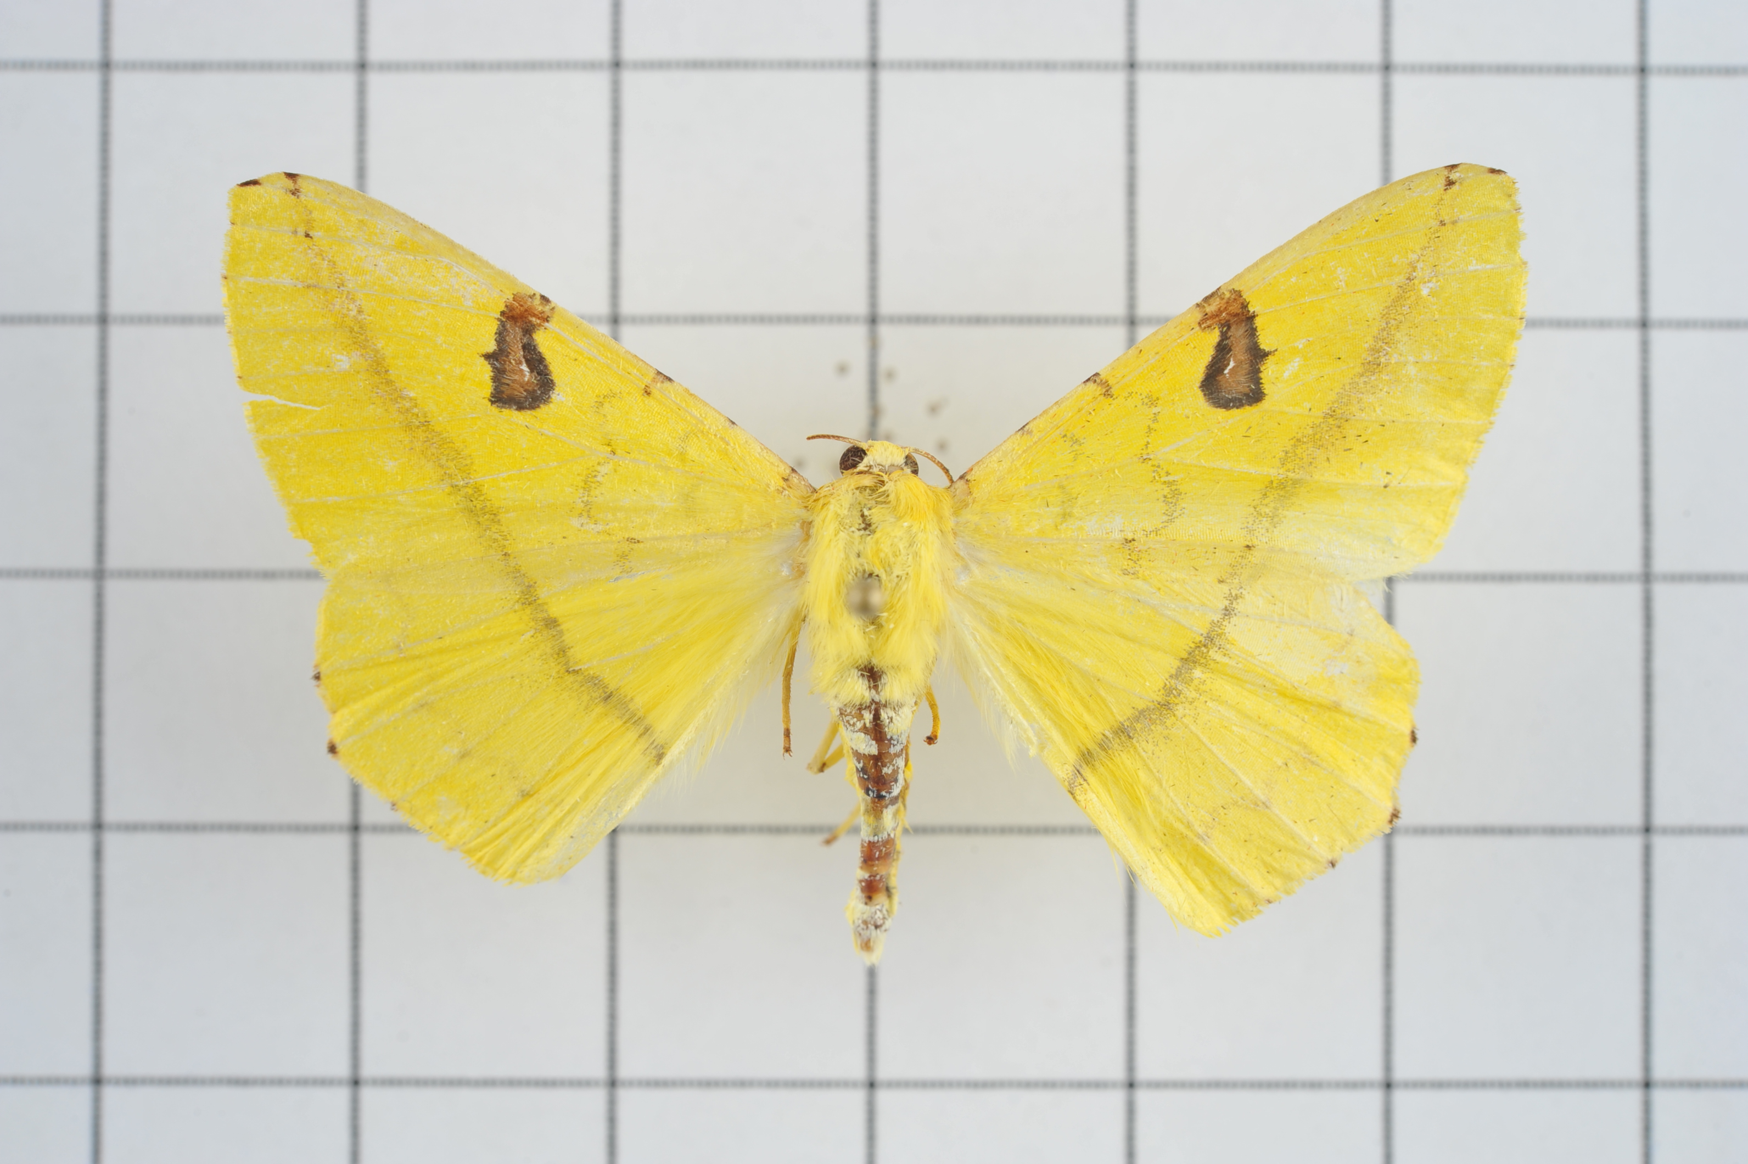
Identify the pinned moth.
Opisthograptis moelleri
